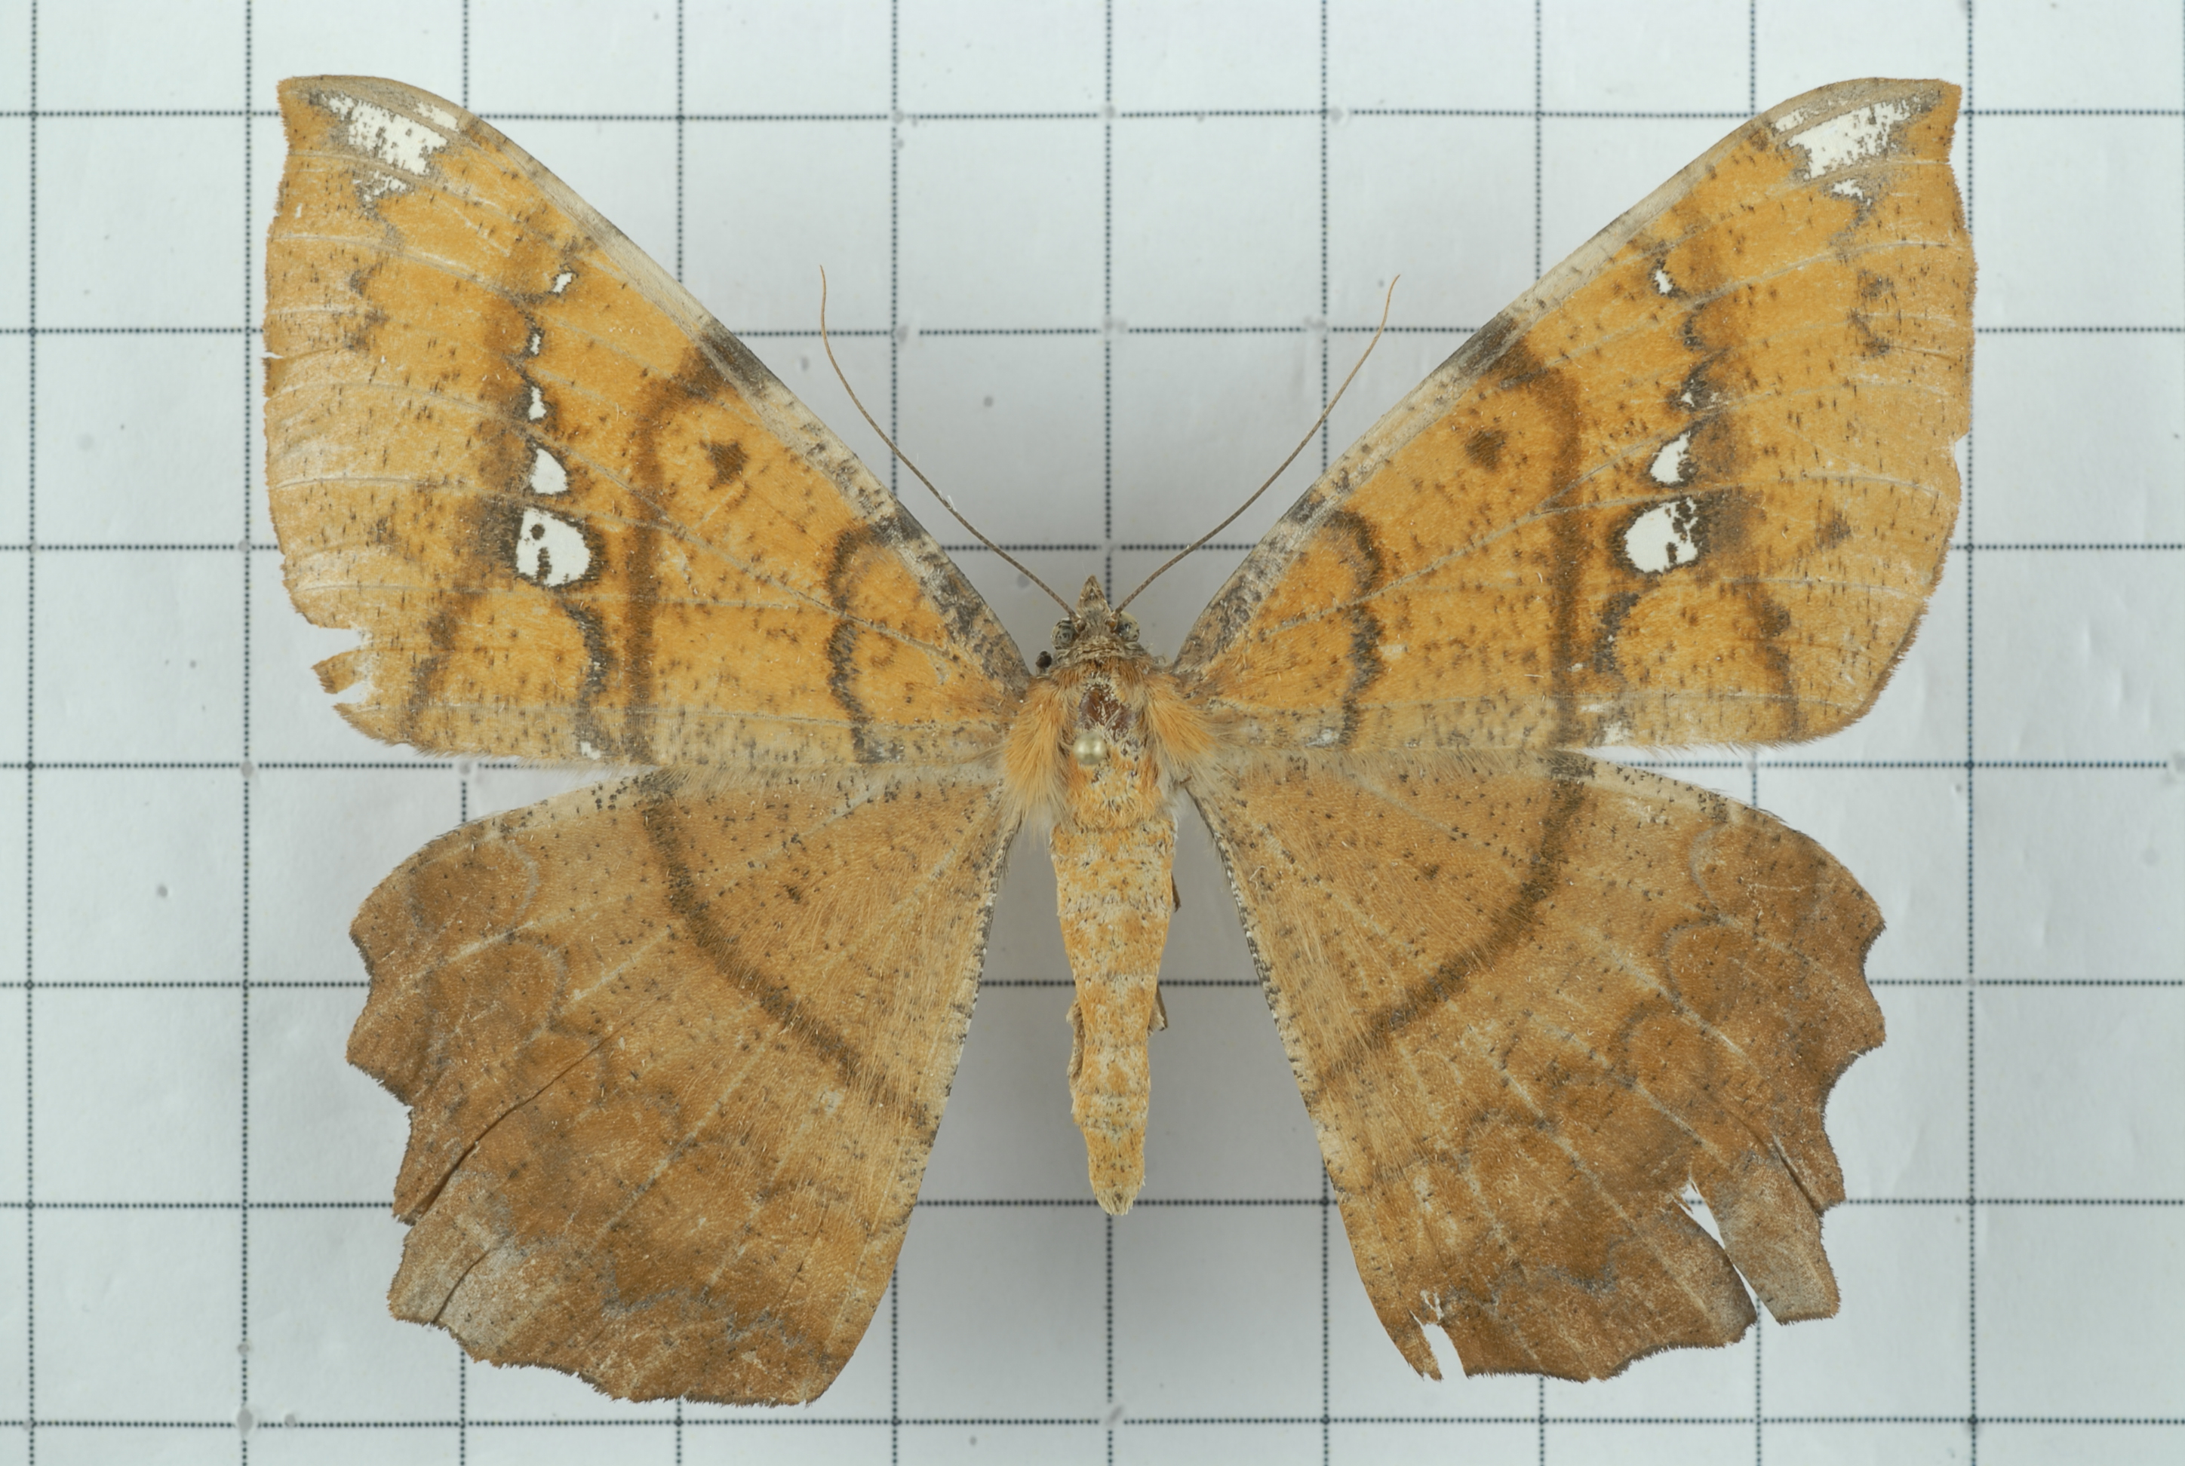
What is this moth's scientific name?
Amblychia angeronaria
